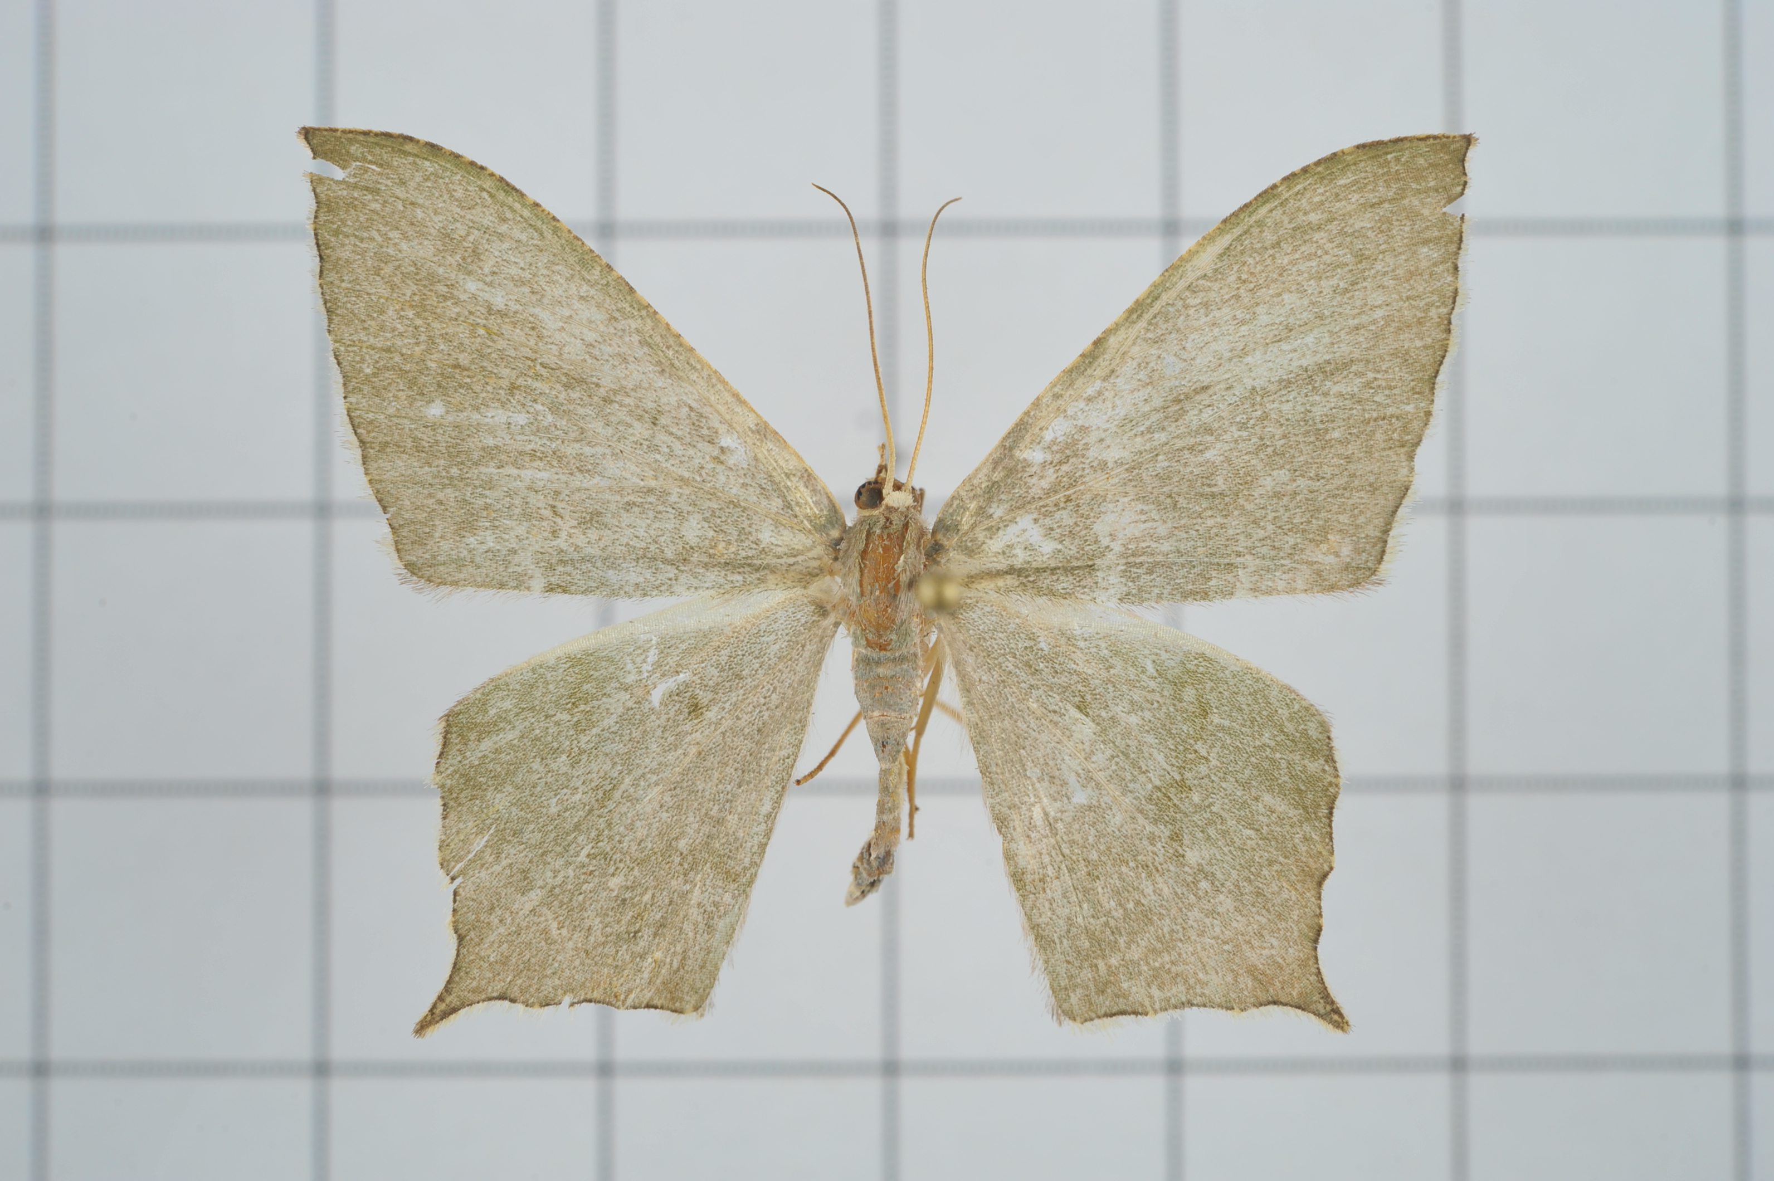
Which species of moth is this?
Maxates quadripunctata
